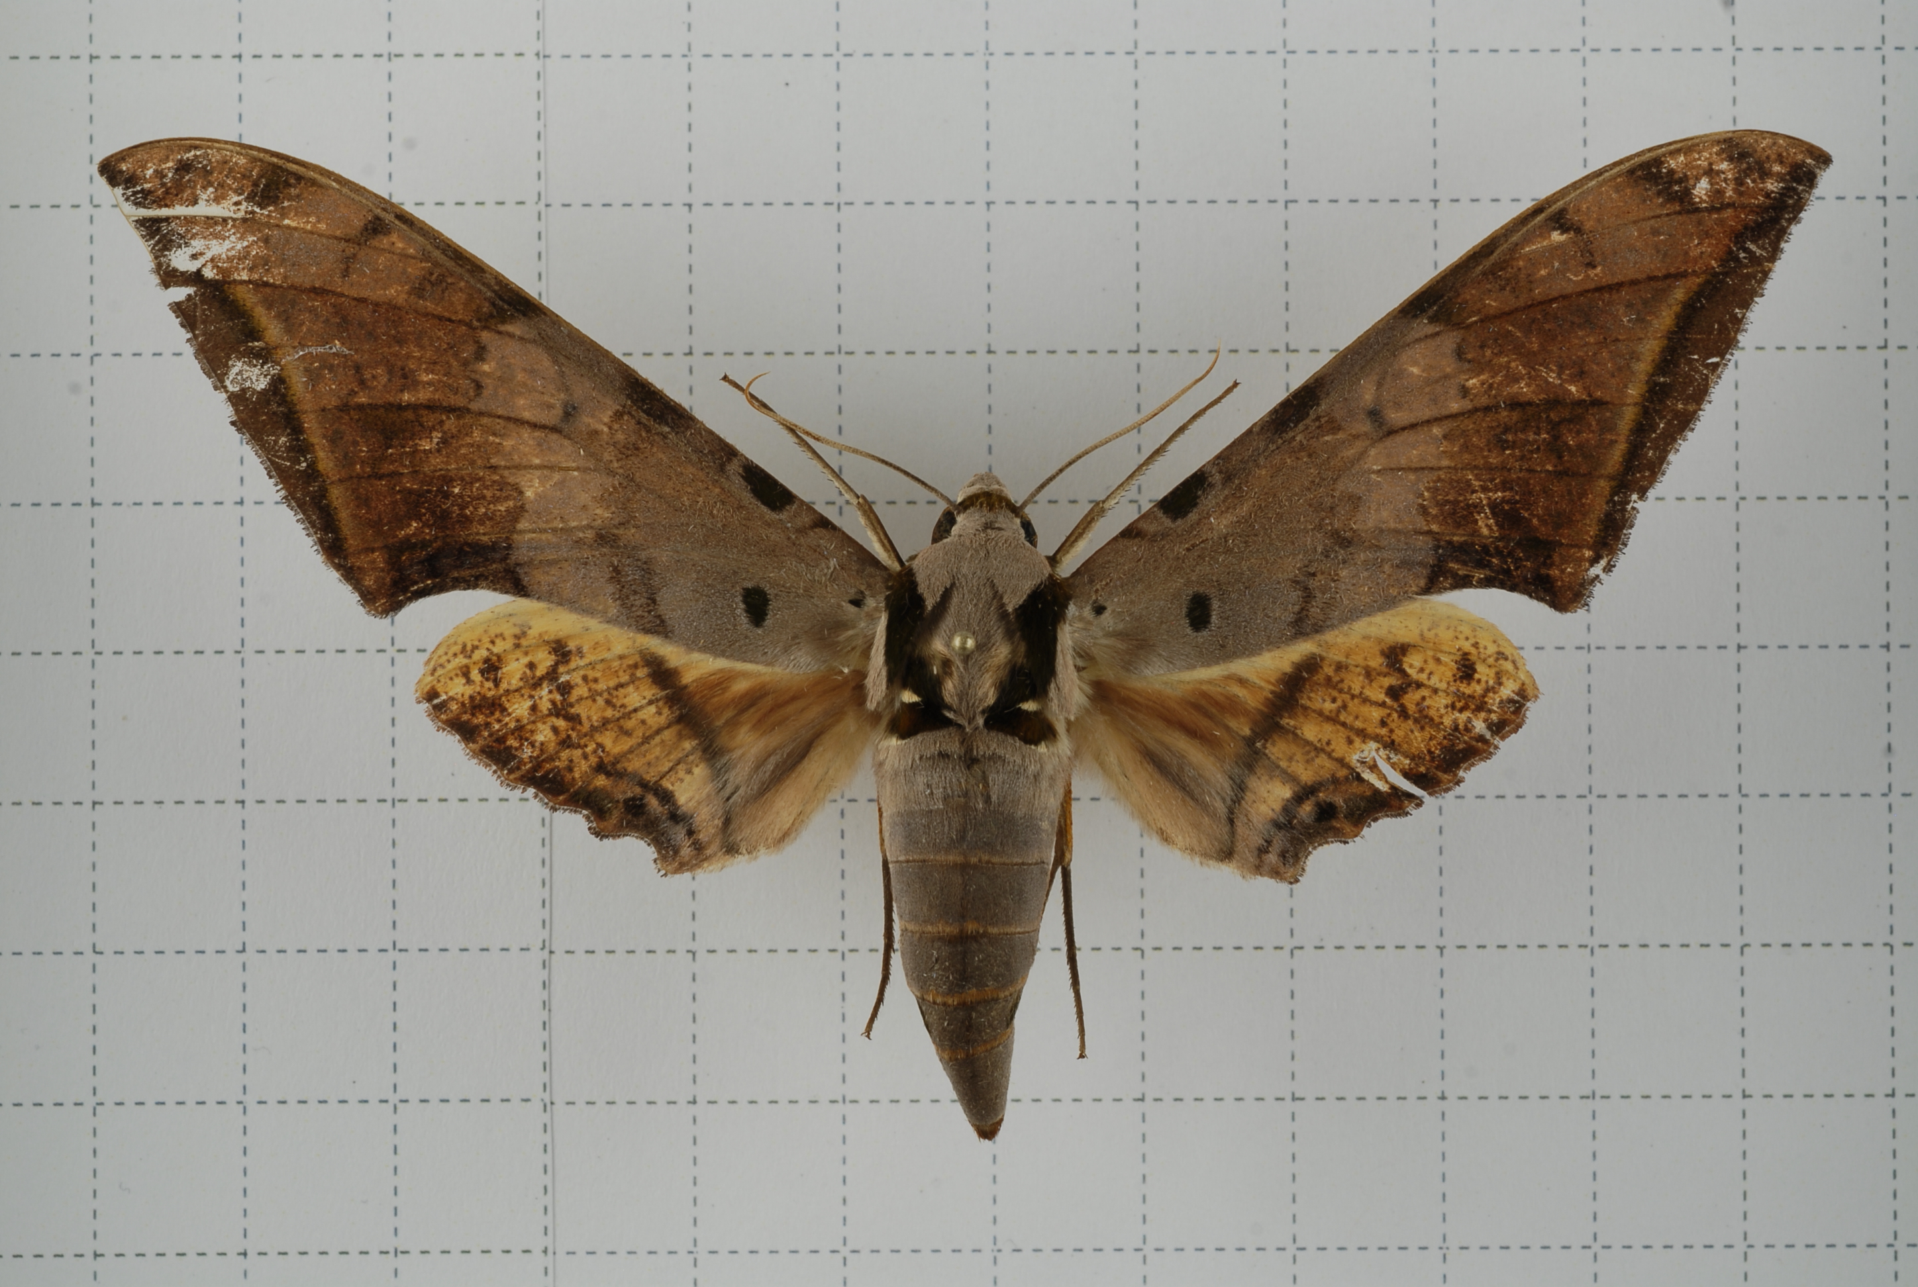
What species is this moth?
Ambulyx sericeipennis
